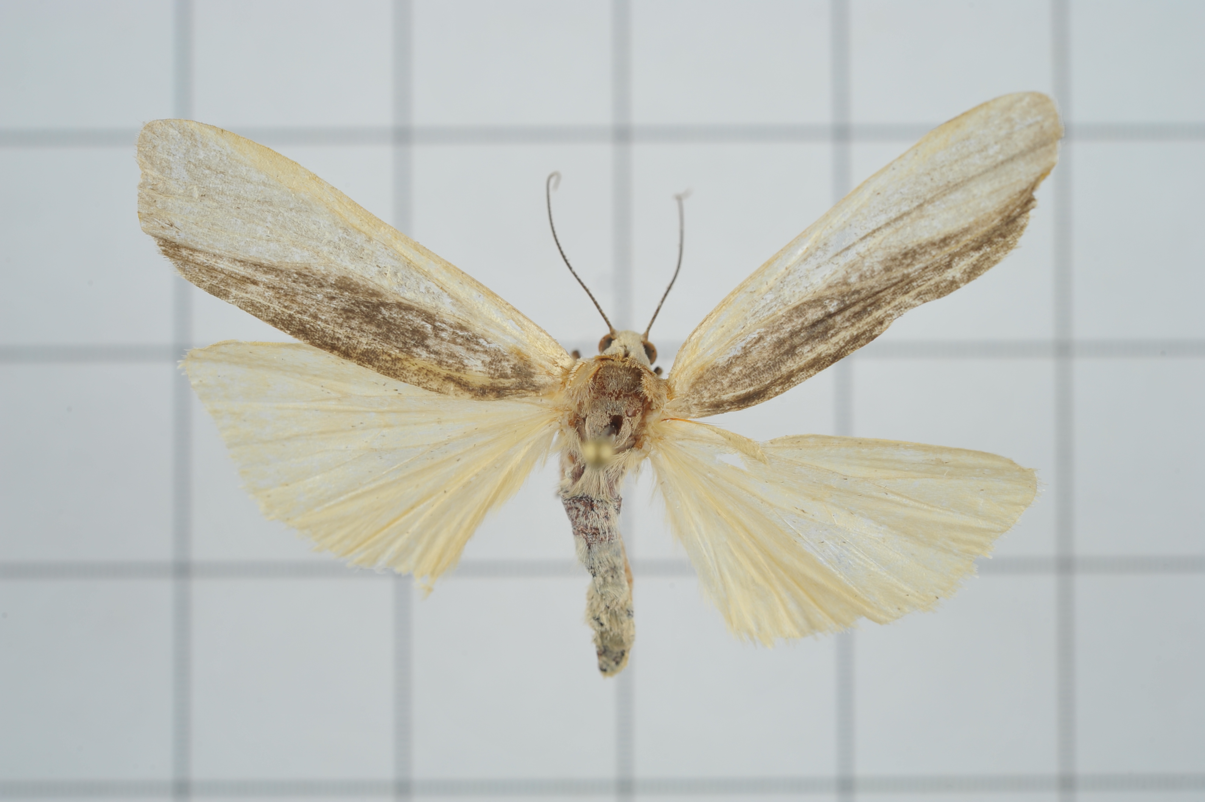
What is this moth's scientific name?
Hesudra divisa
